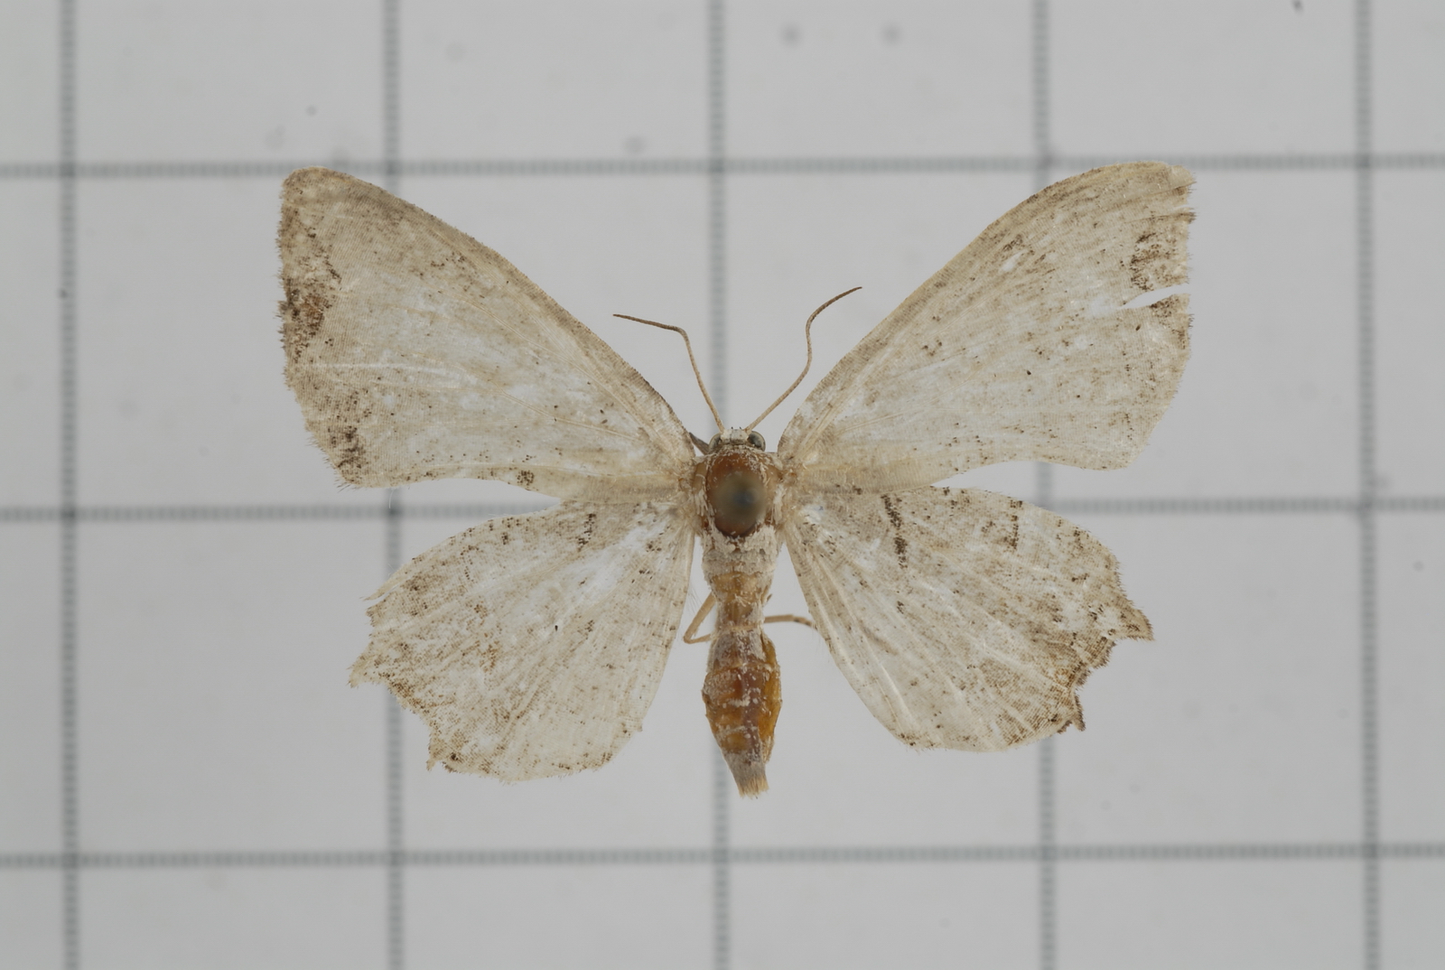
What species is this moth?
Oroplema oyamana
